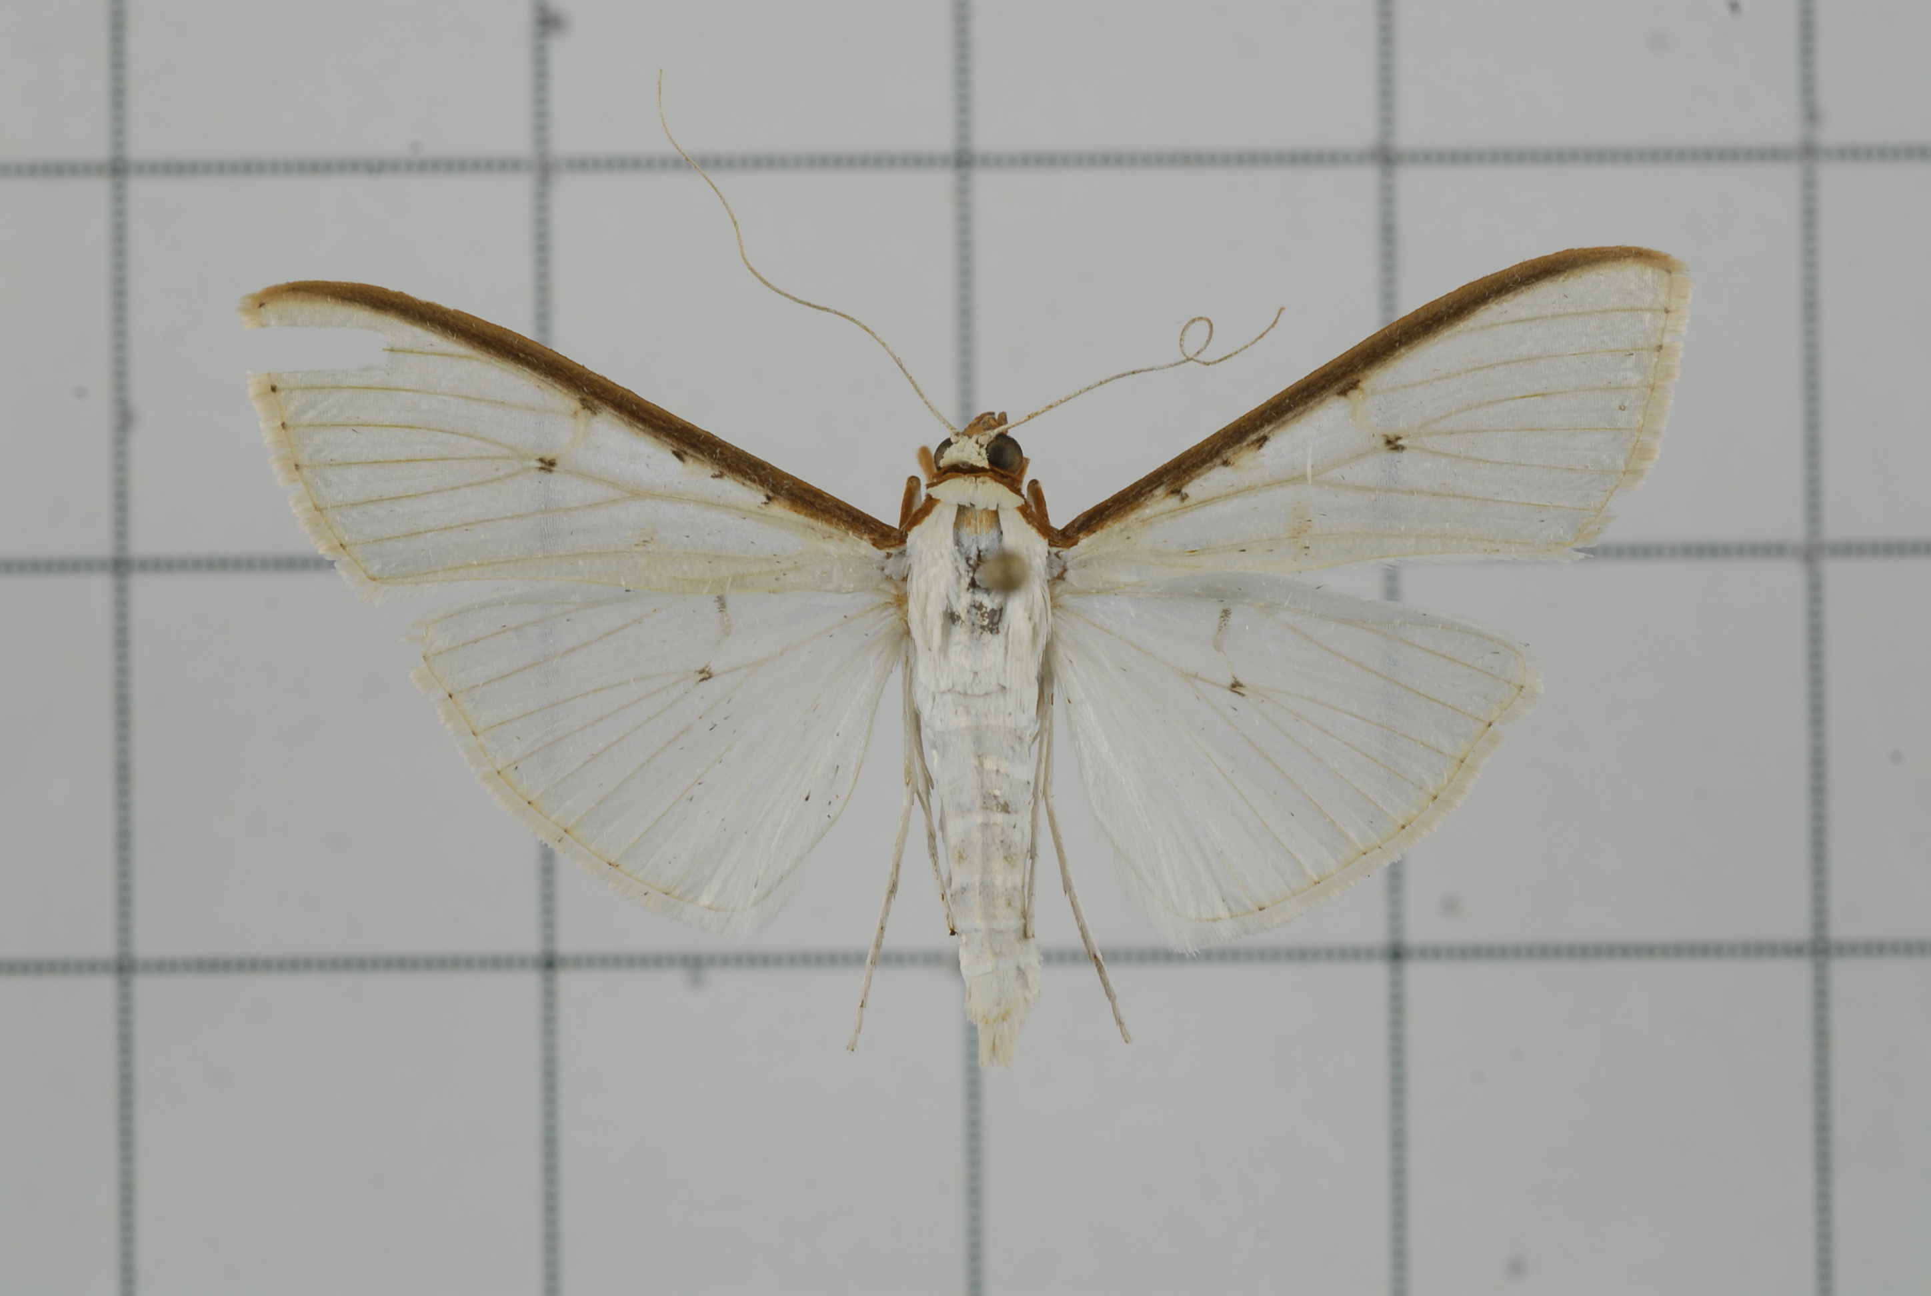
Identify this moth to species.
Palpita asiaticalis
